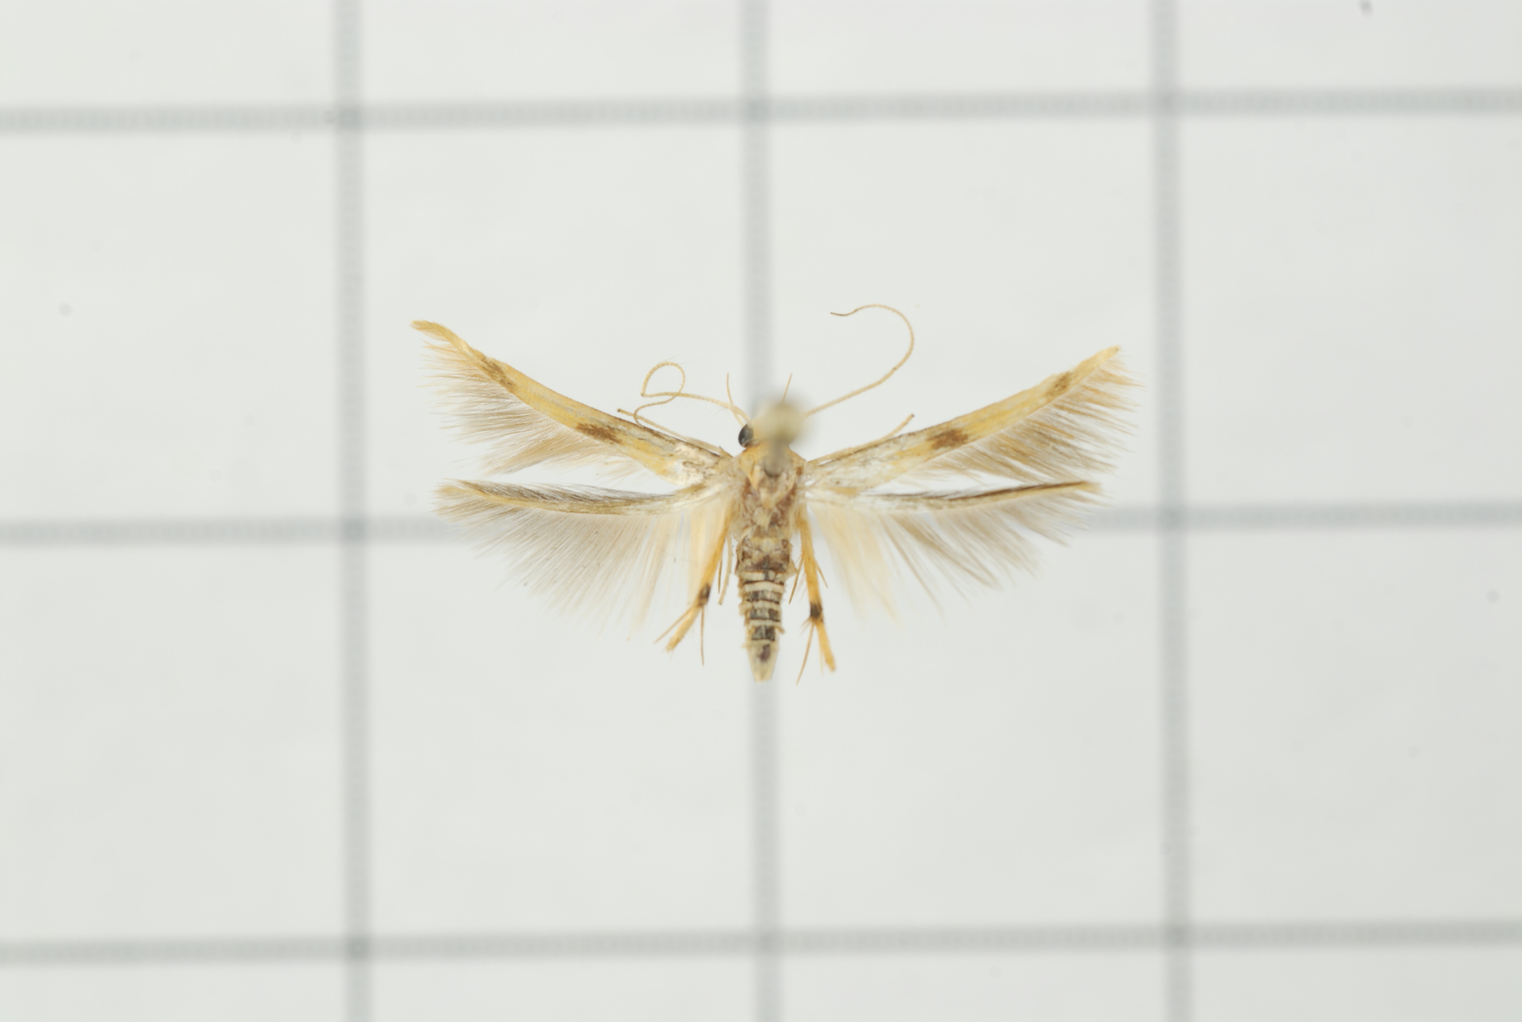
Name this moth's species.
Stathmopoda fusciumeraris
